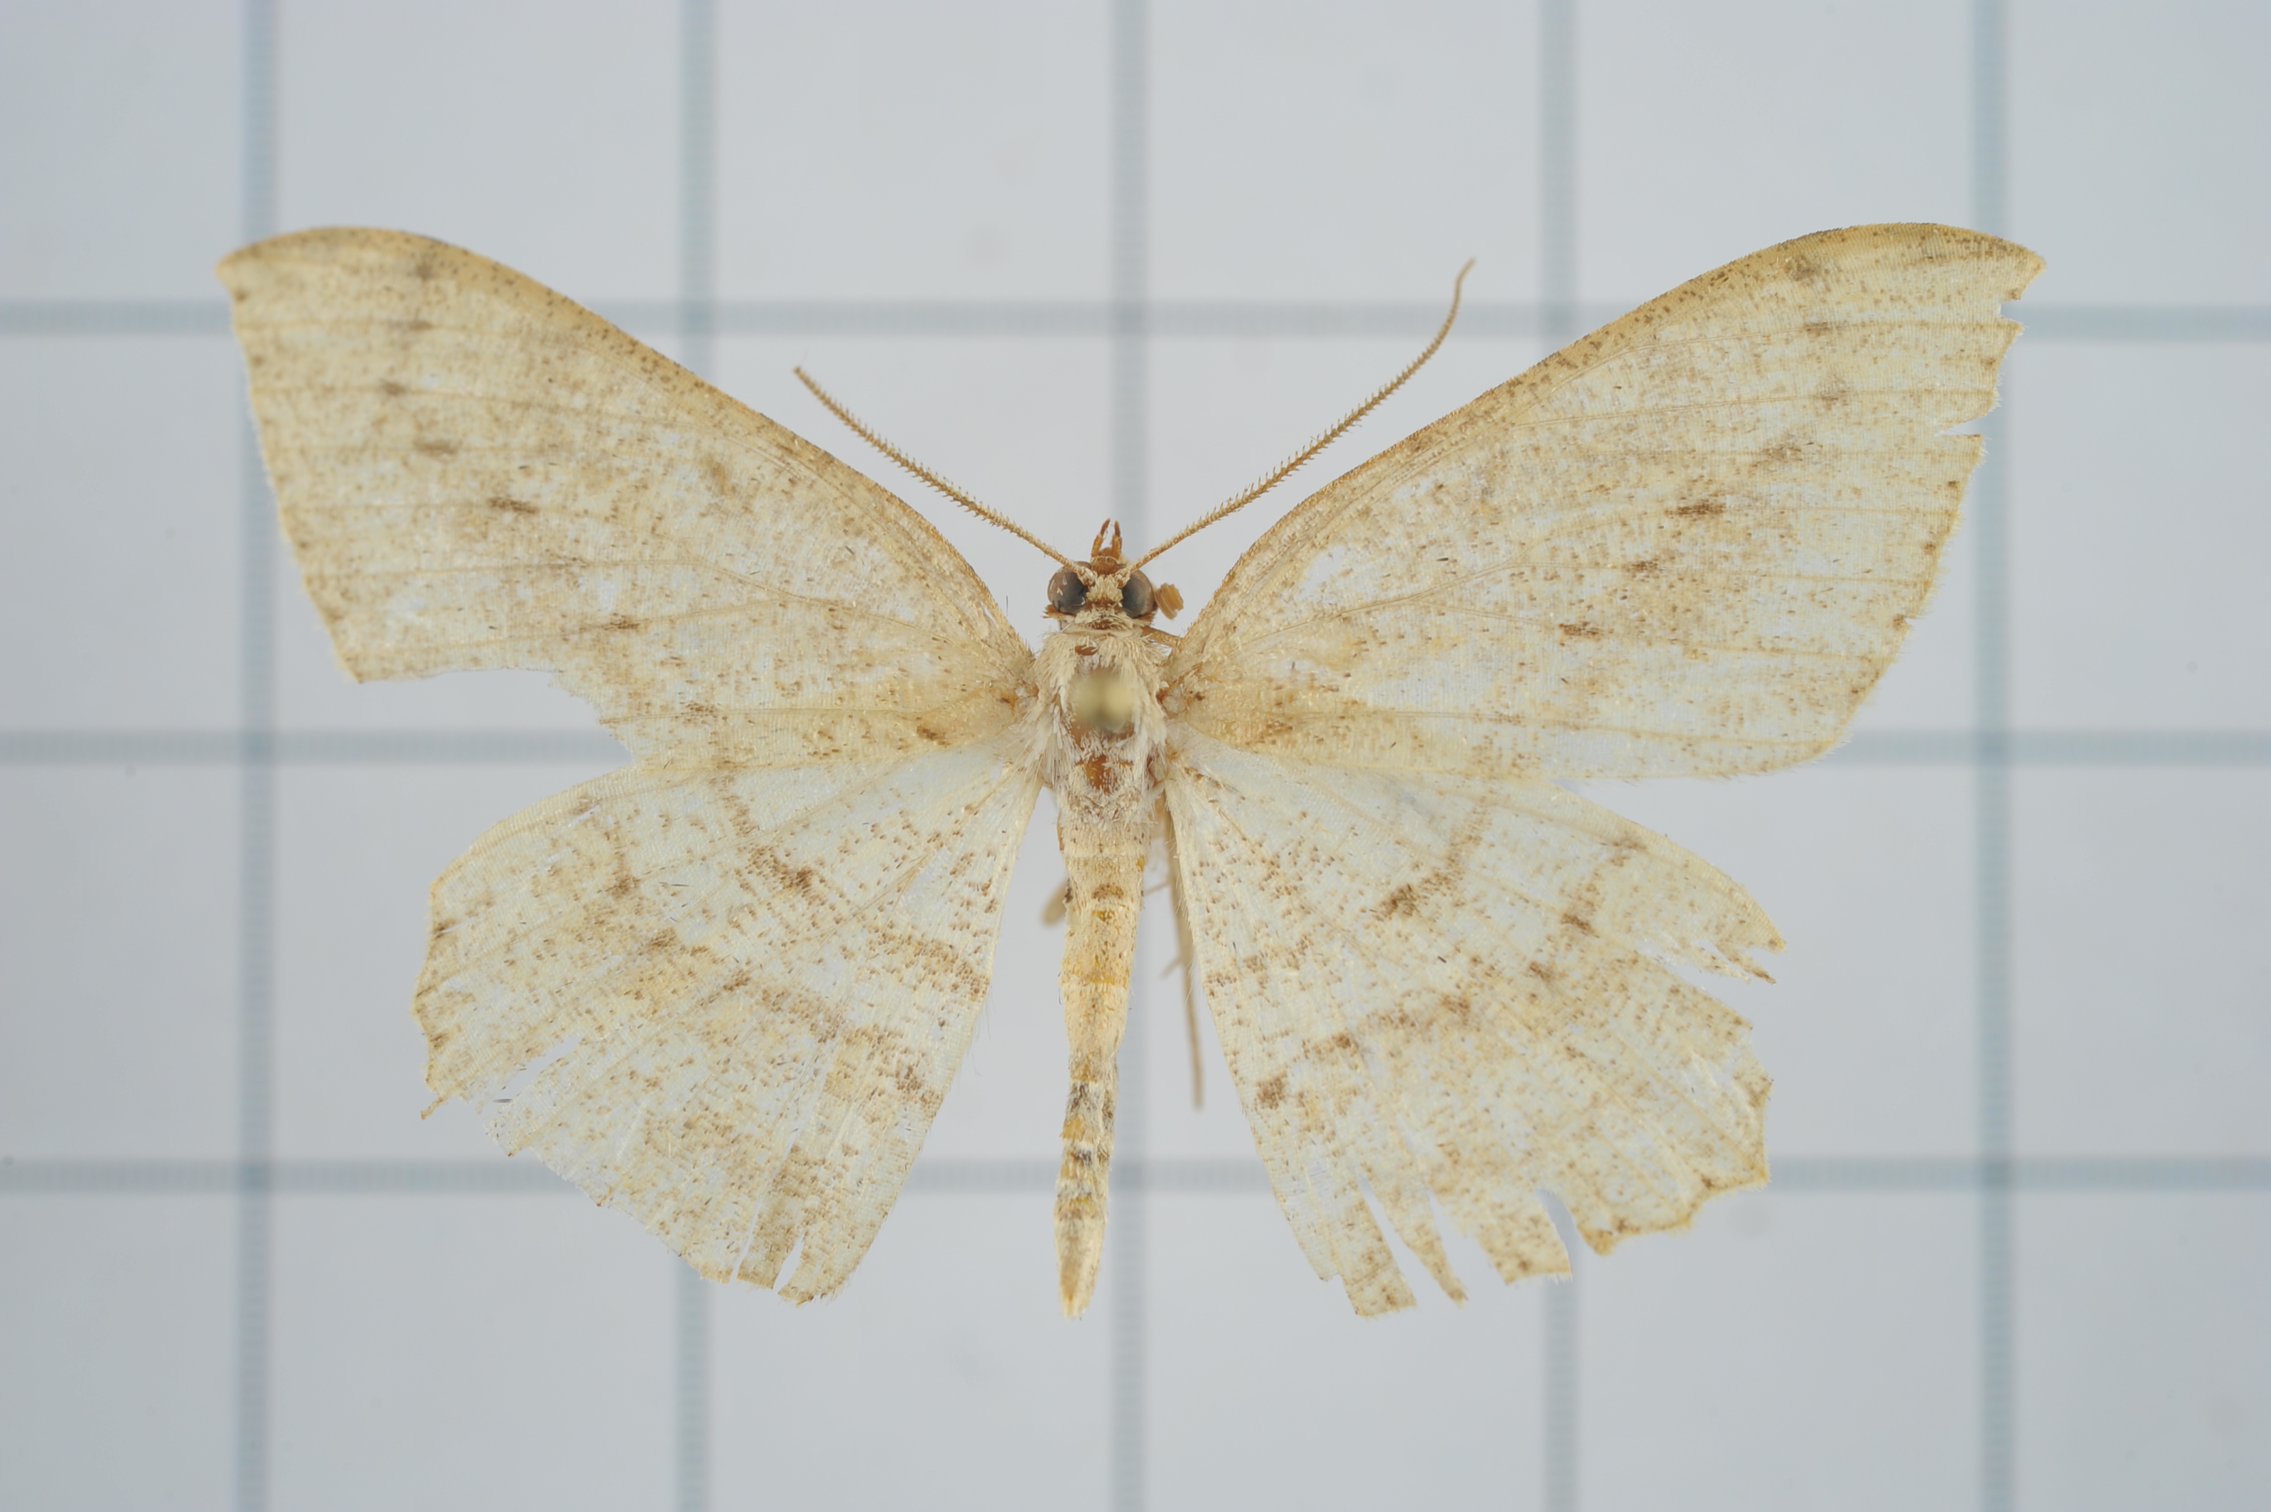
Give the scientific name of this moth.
Calletaera obliquata
